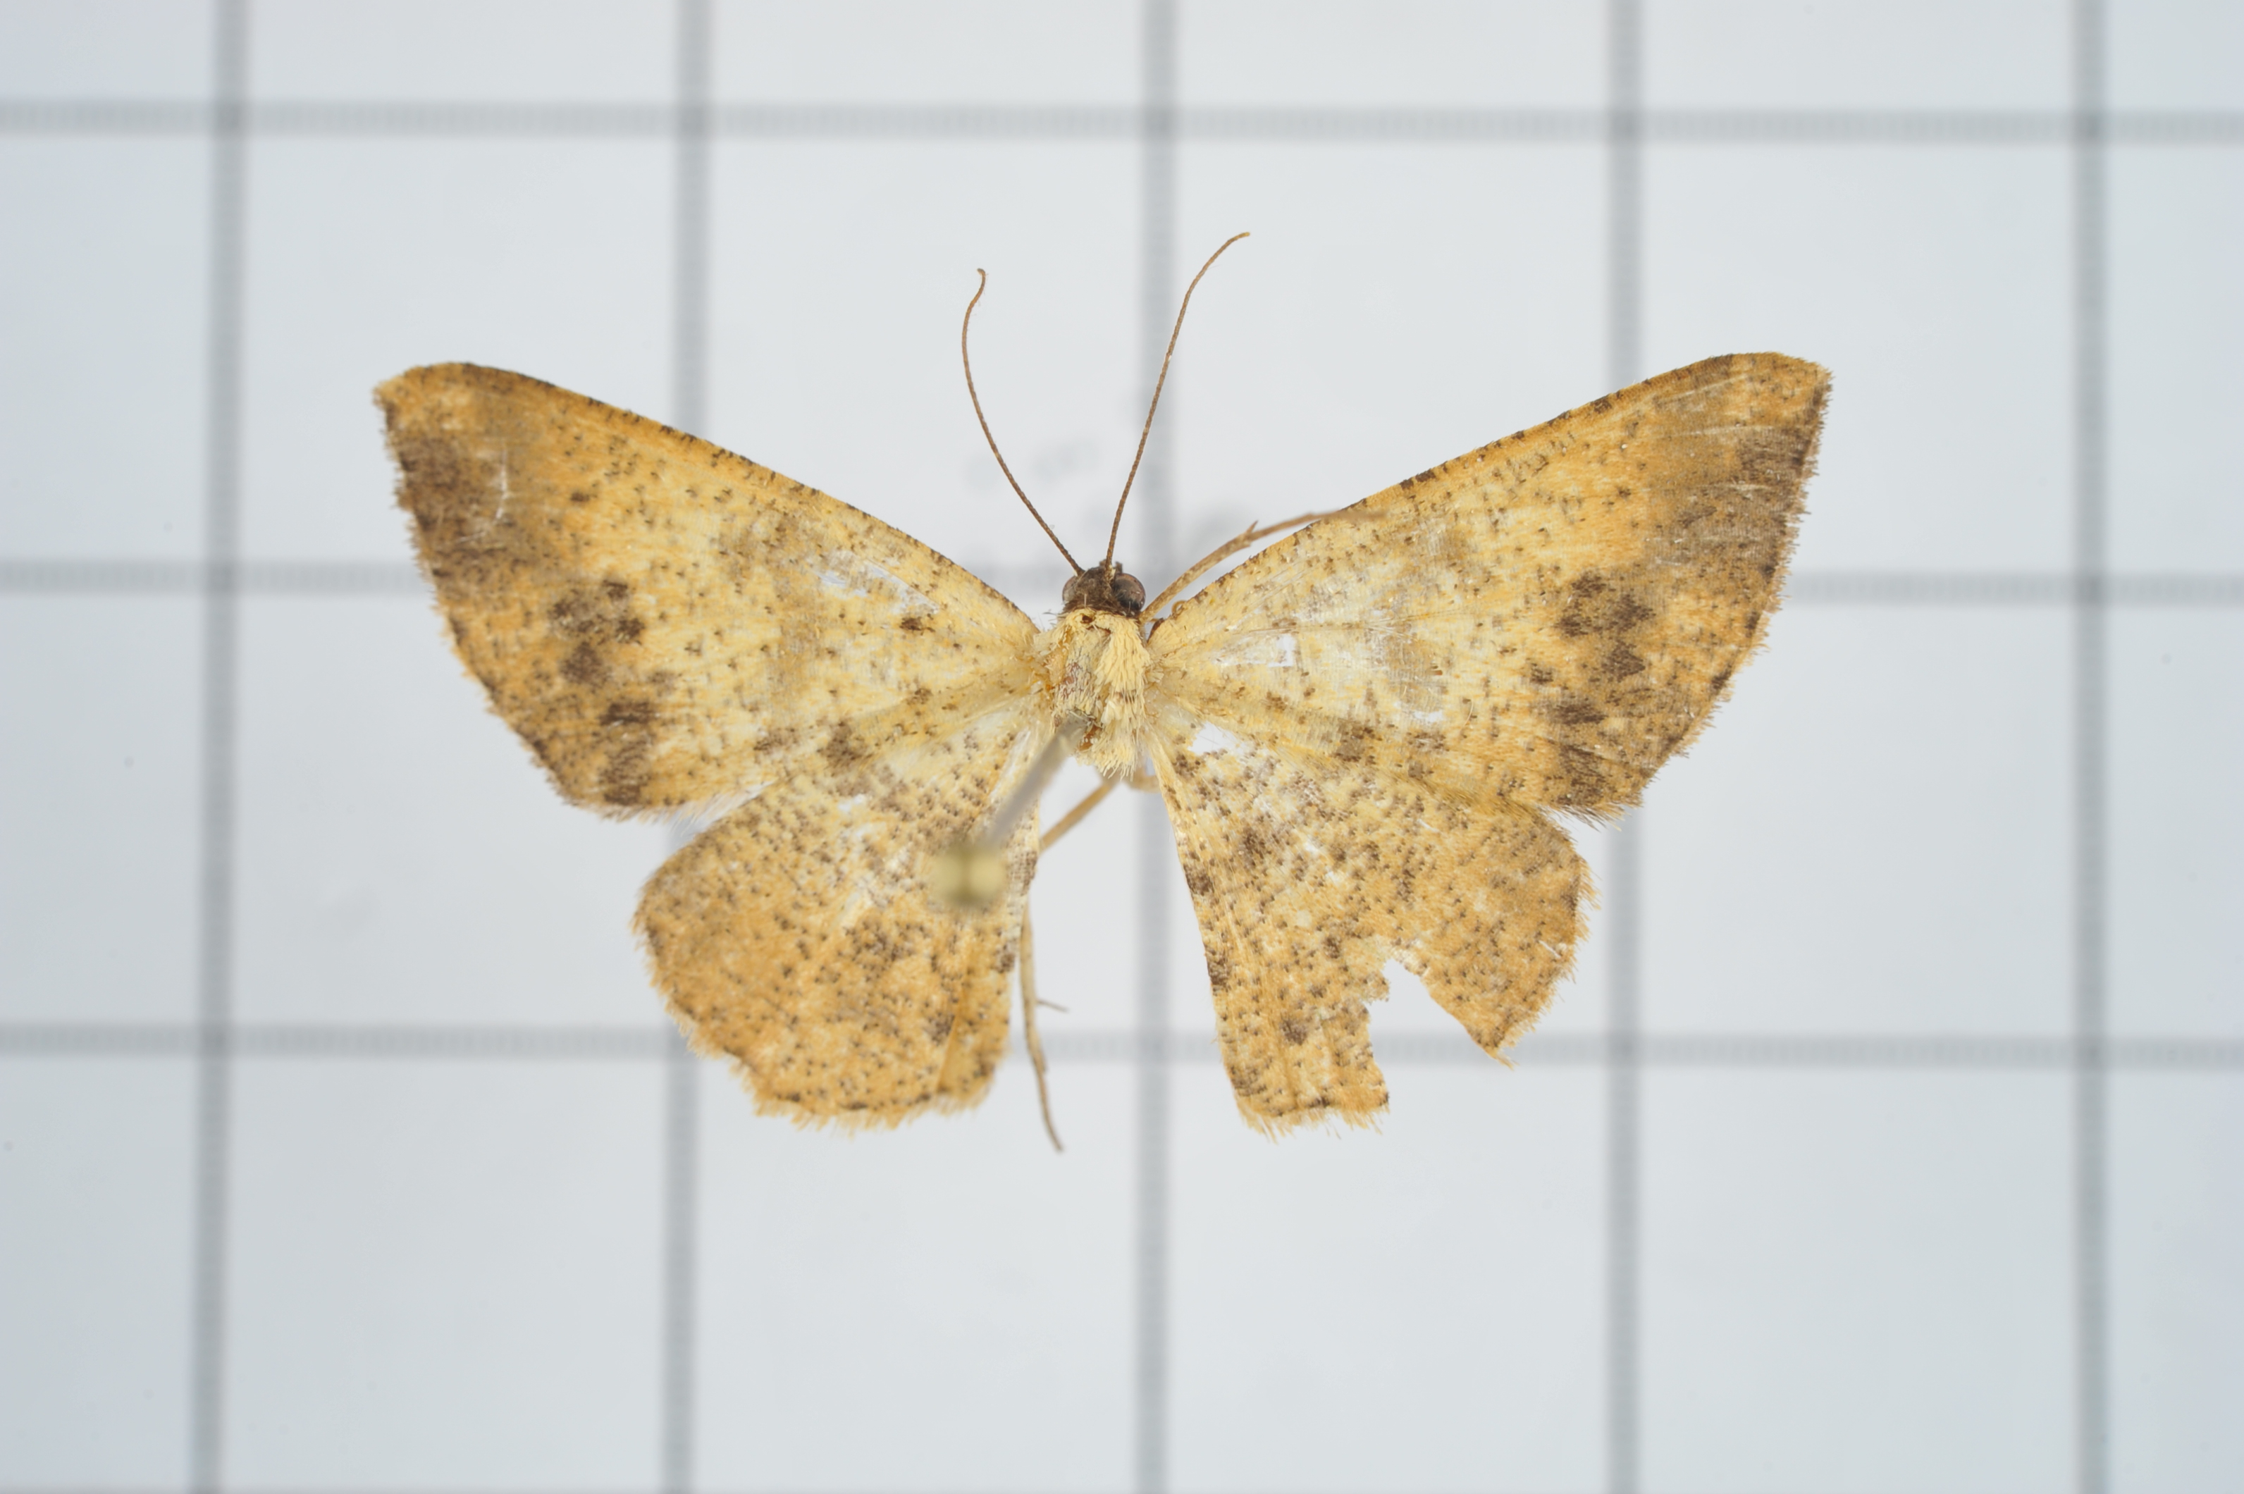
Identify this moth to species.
Lophobates inchoata
